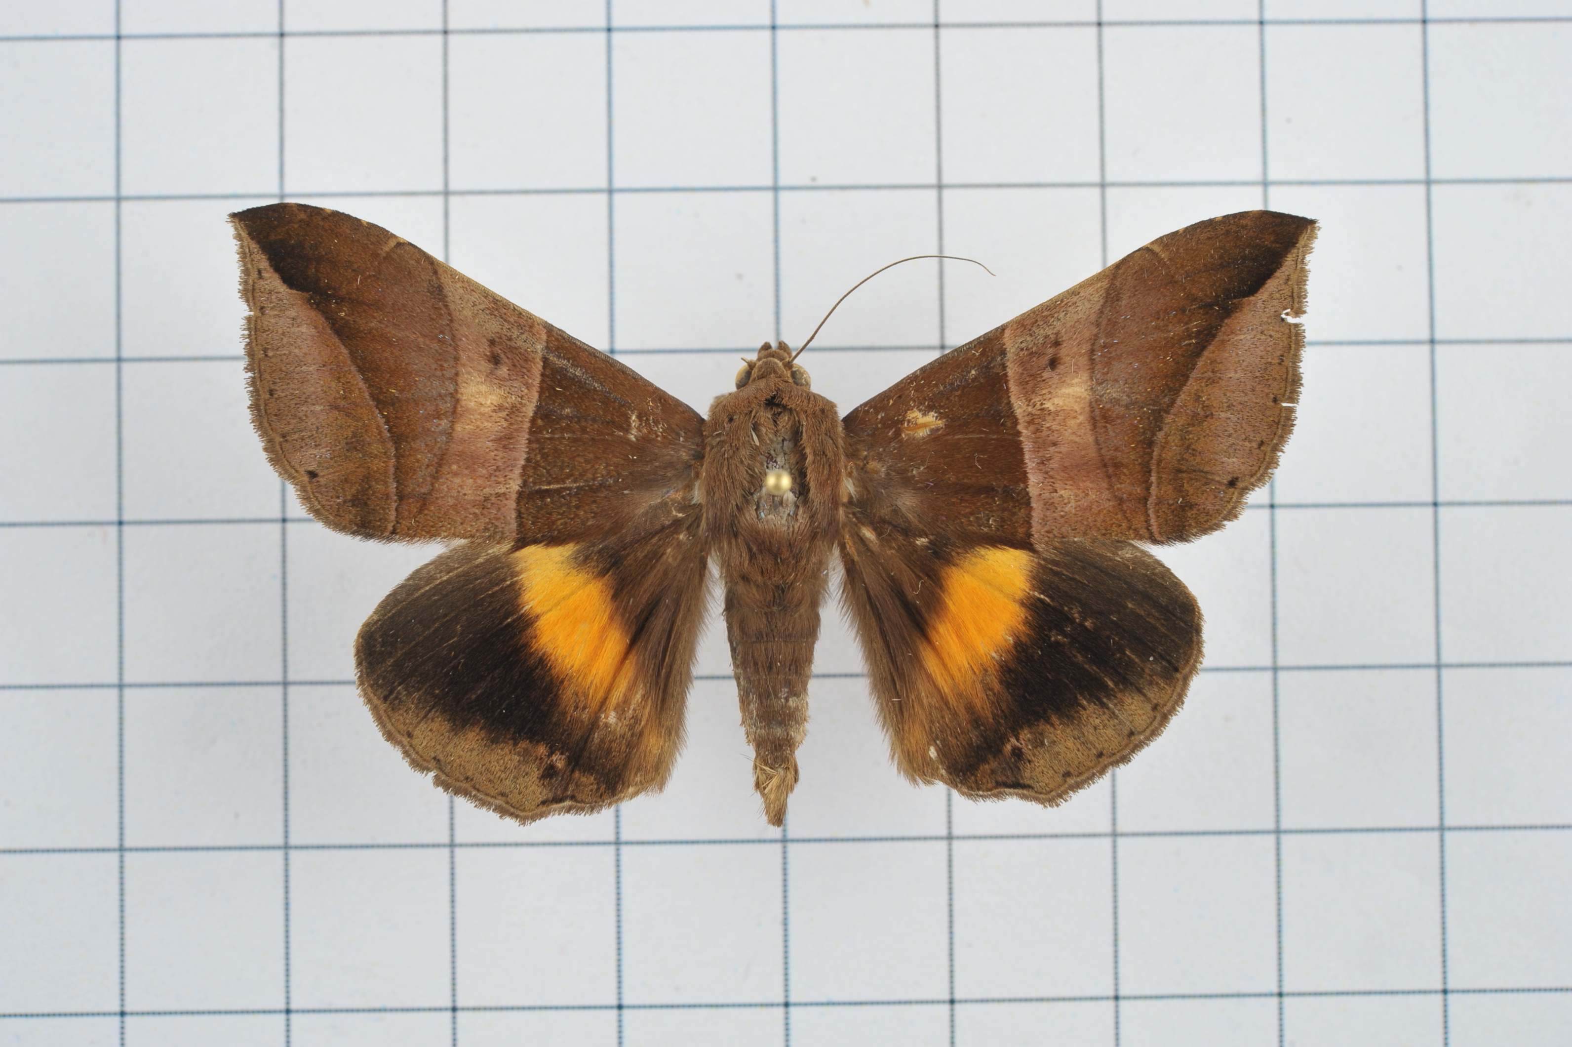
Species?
Bastilla fulvotaenia
